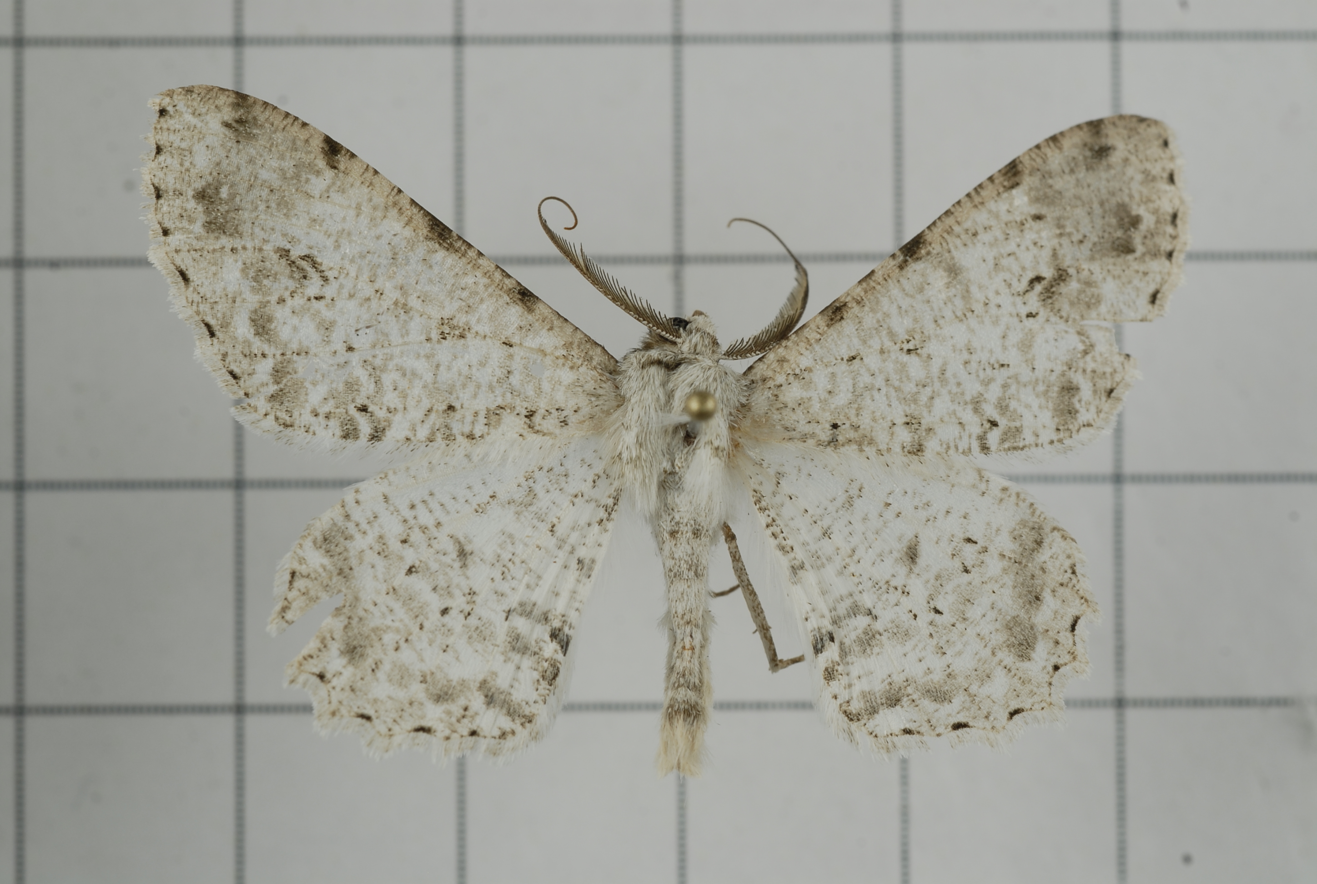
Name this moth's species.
Lassaba parvalbidaria parvalbidaria
